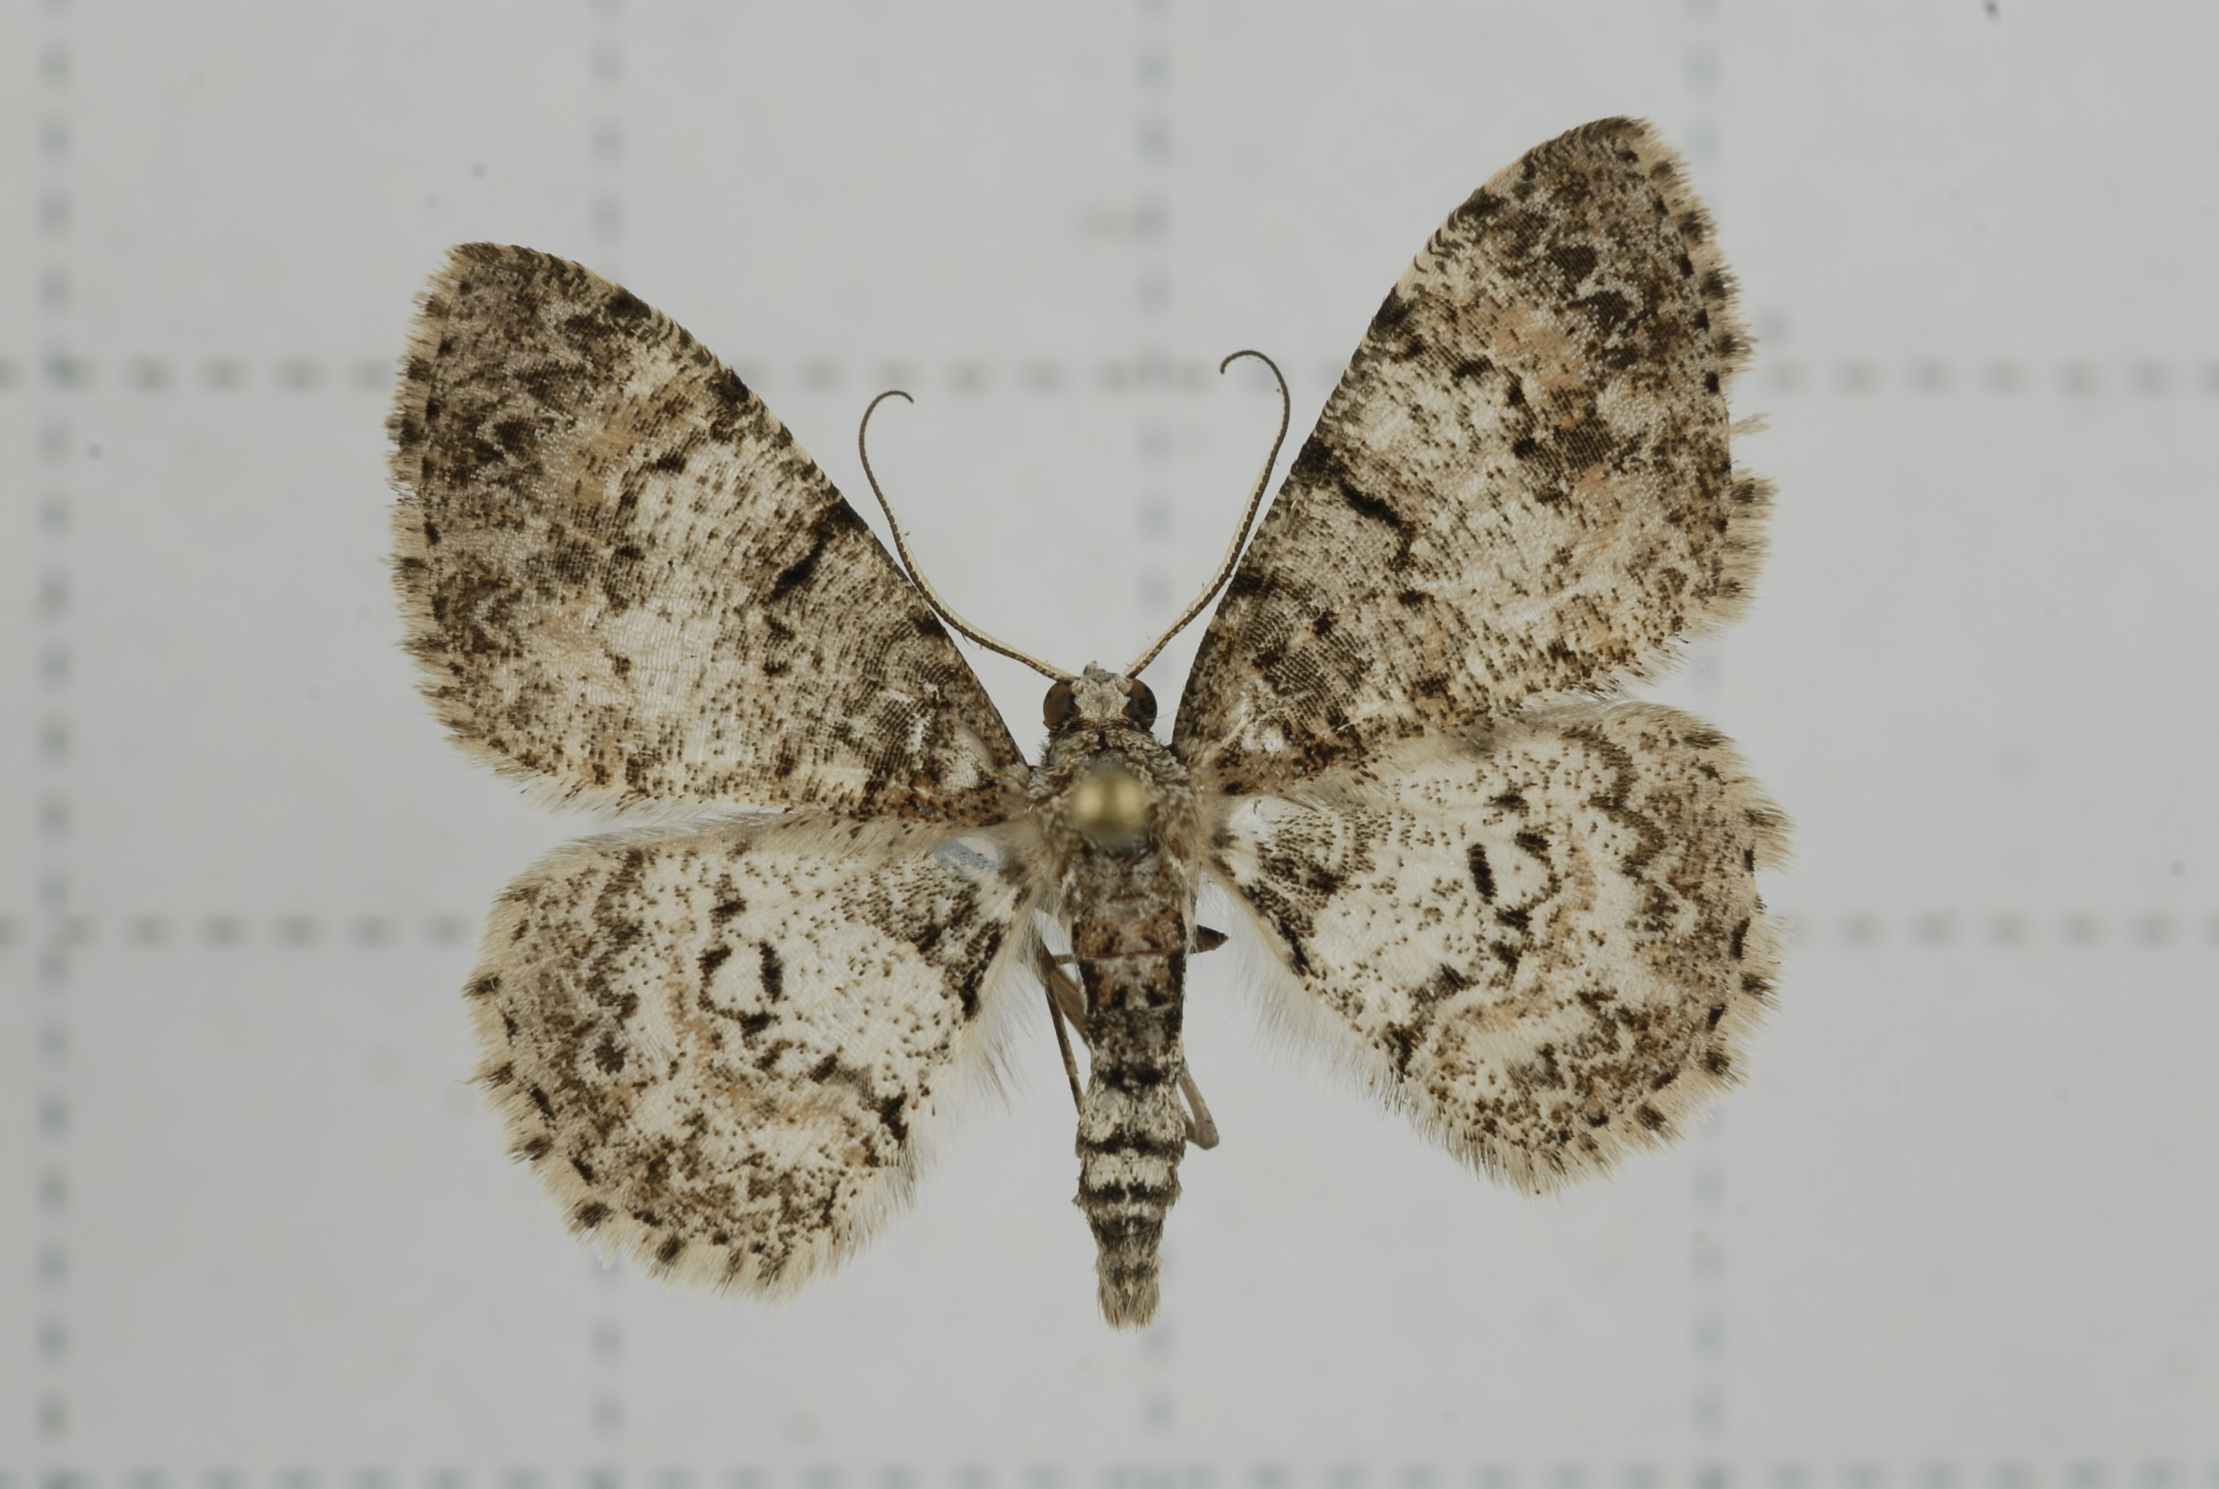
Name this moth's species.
Myrioblephara simplaria simplaria
